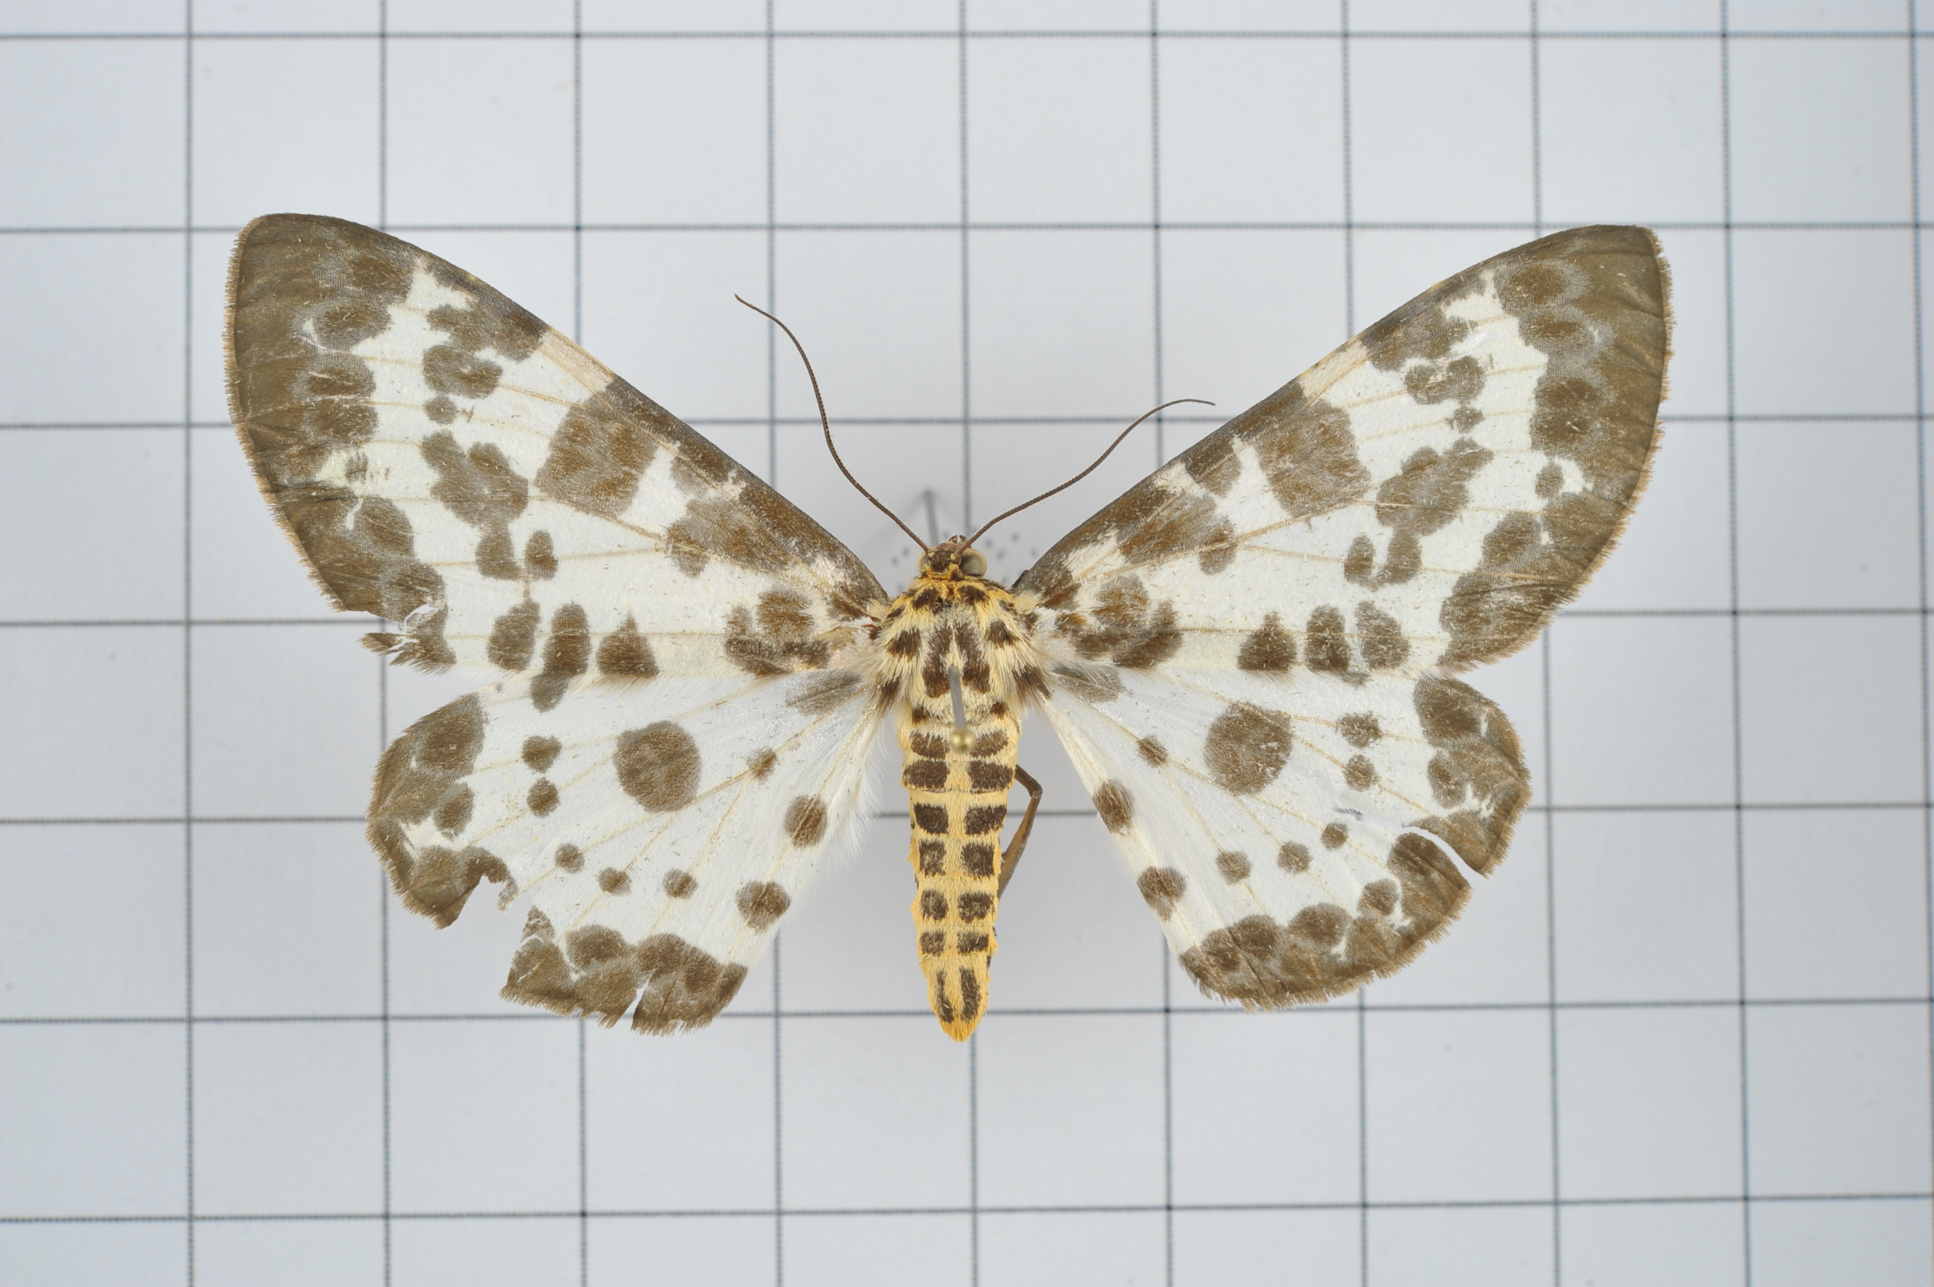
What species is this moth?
Parapercnia giraffata
